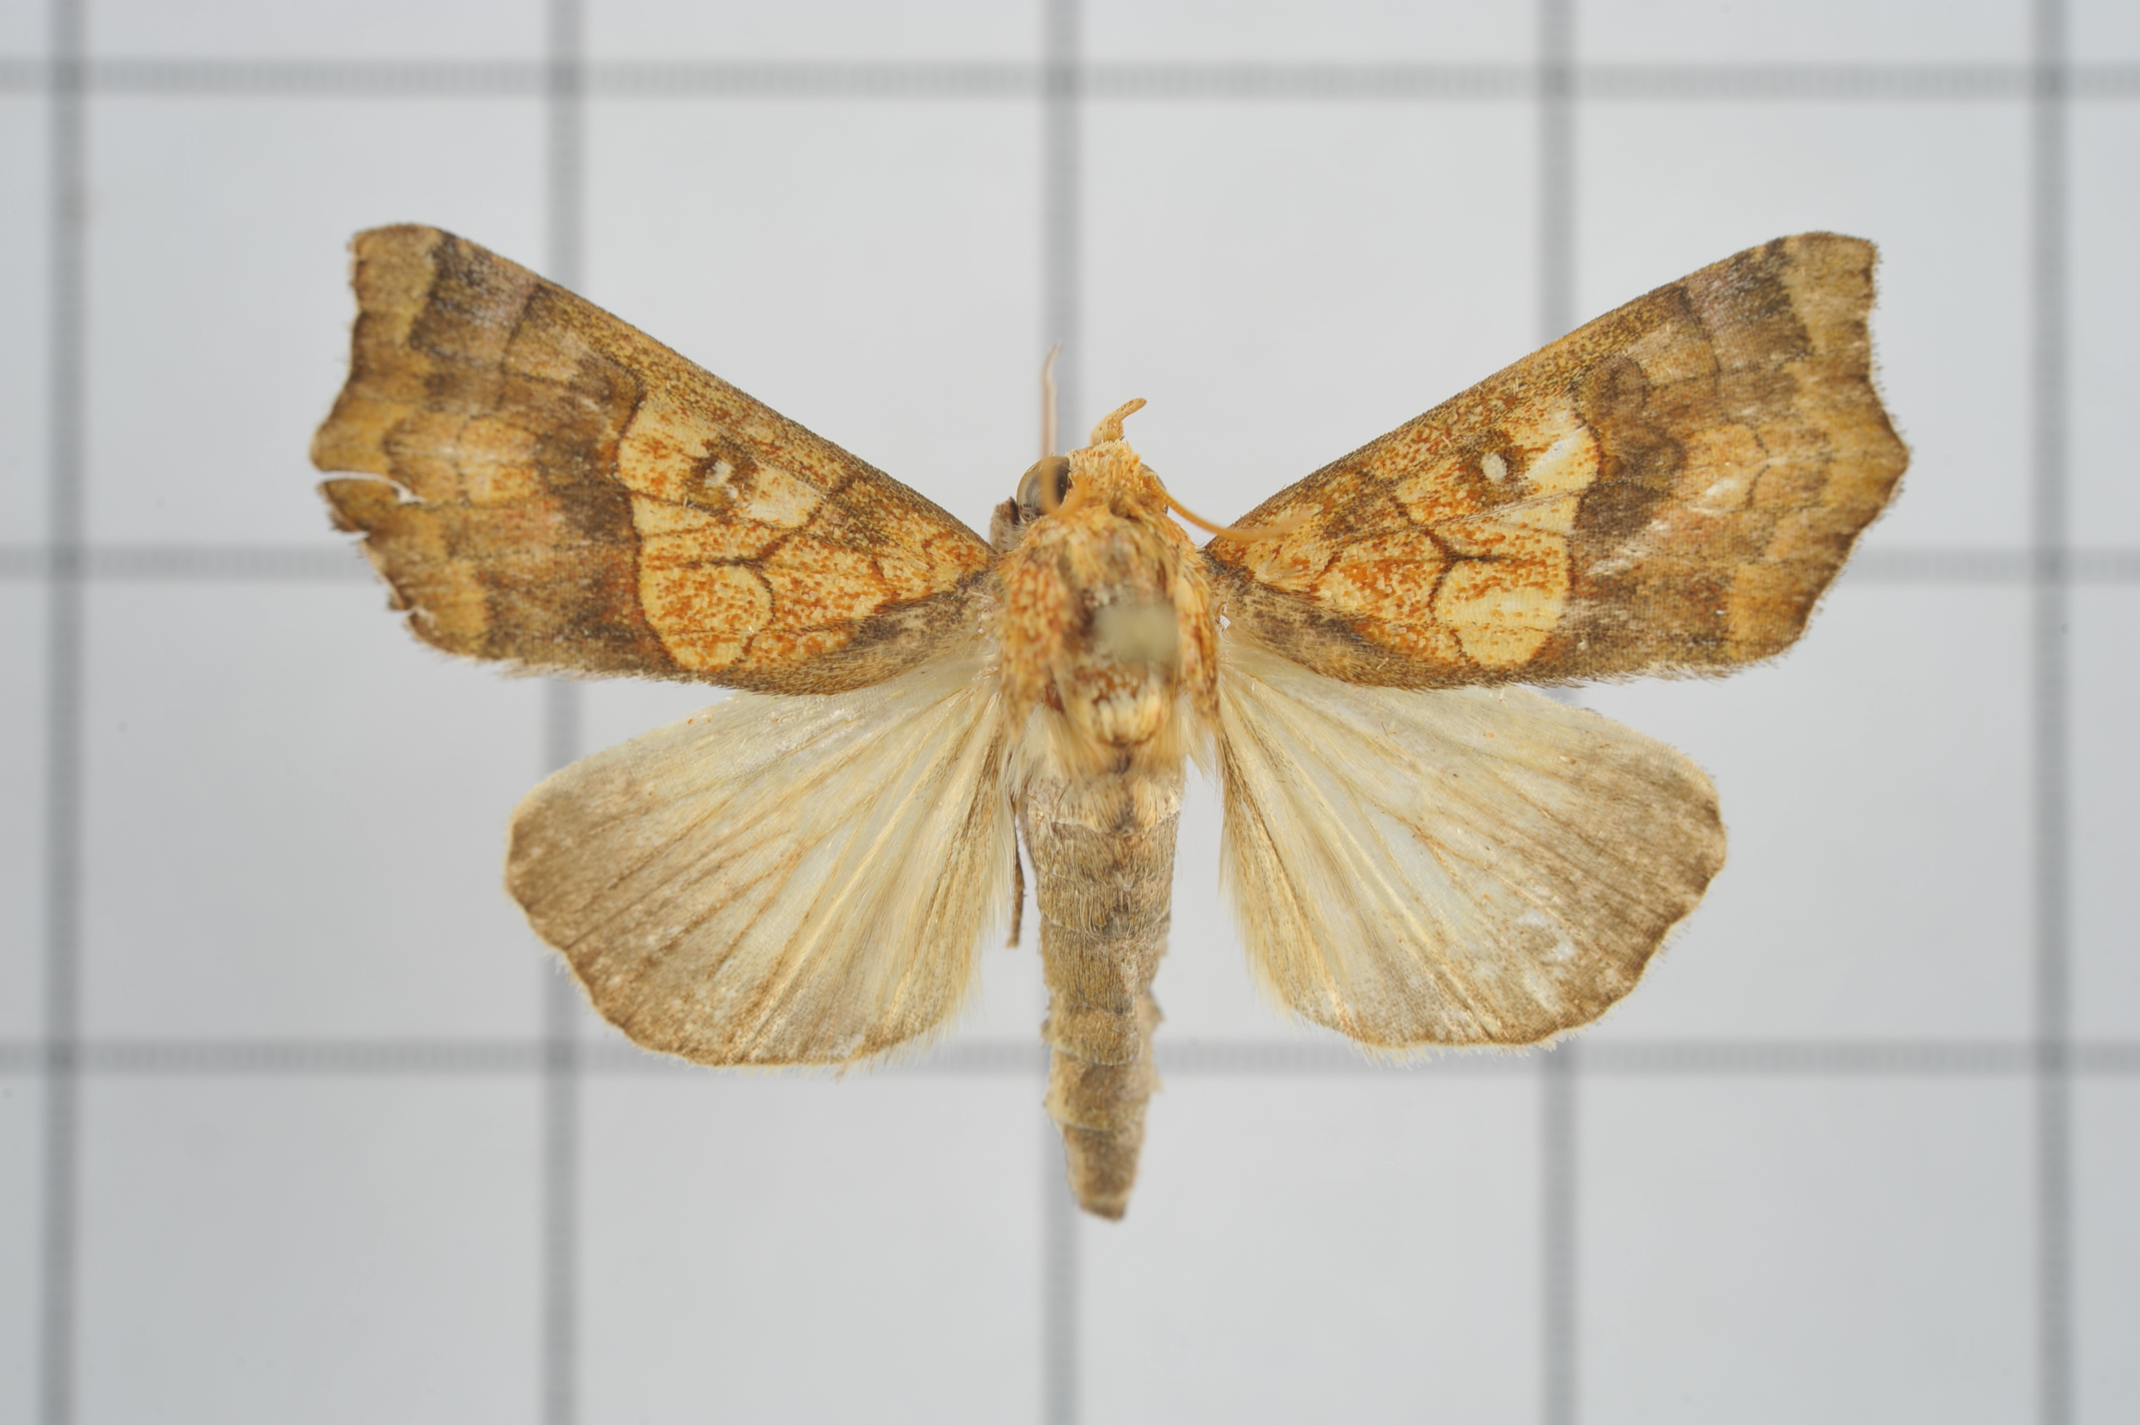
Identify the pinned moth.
Cosmophila lyona
